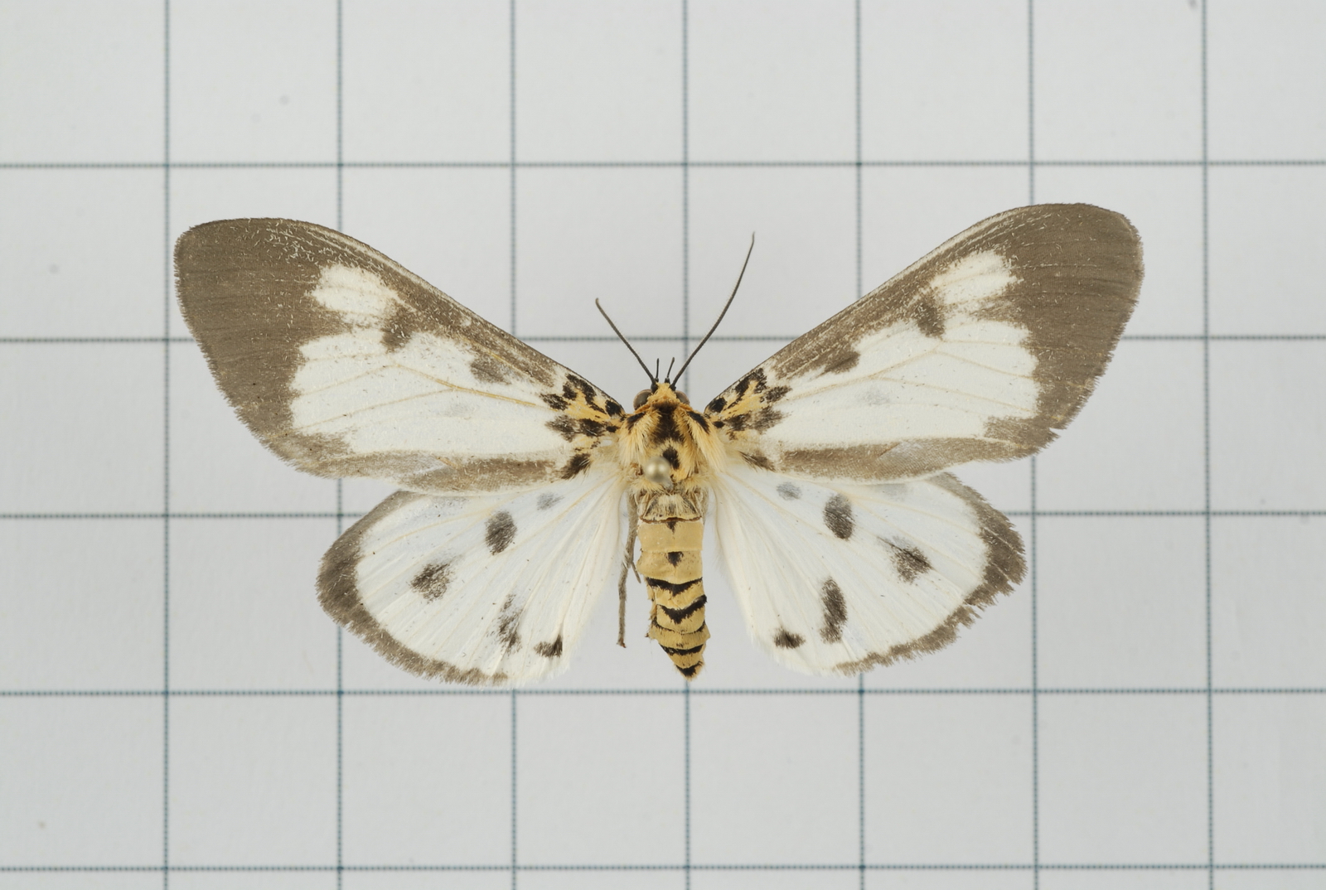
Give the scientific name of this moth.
Asota plana lacteata
